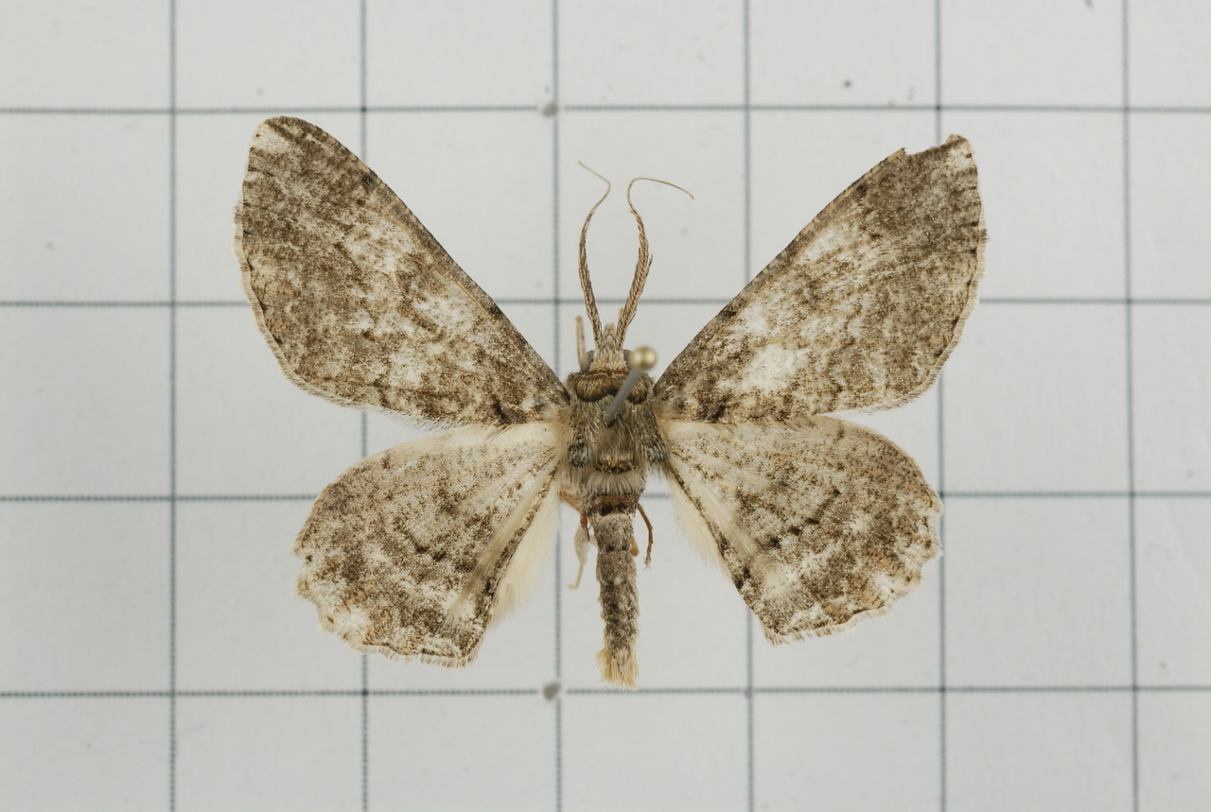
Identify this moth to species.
Cleora alienaria
